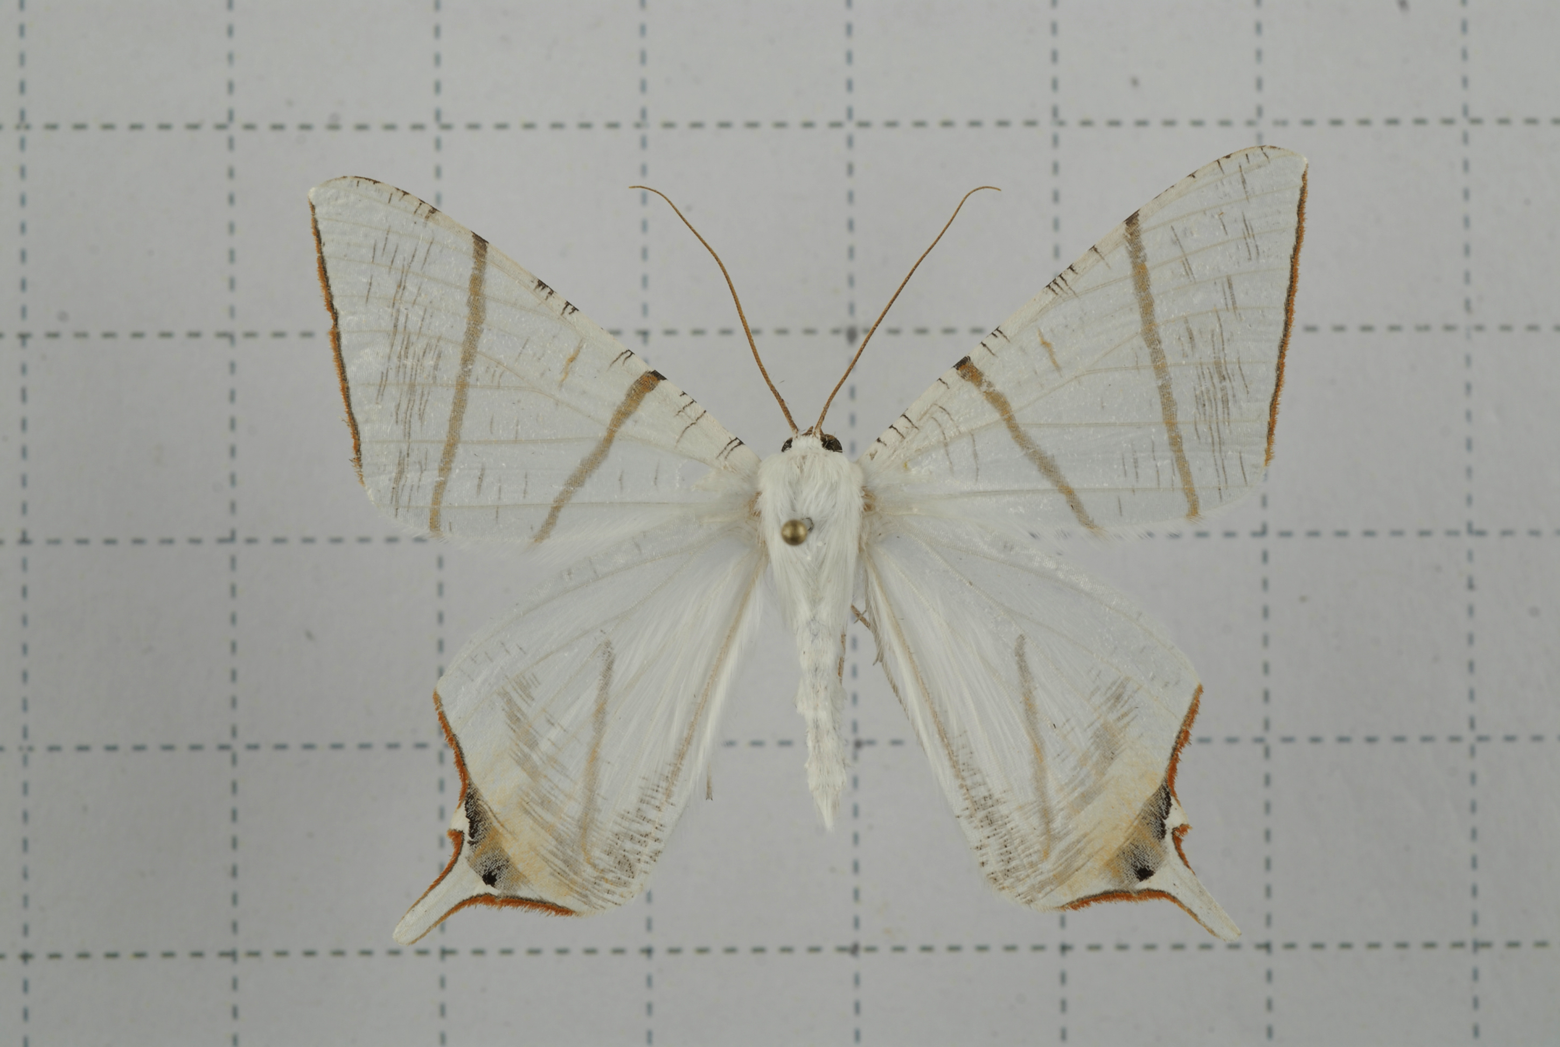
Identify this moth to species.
Ourapteryx clara formosana
